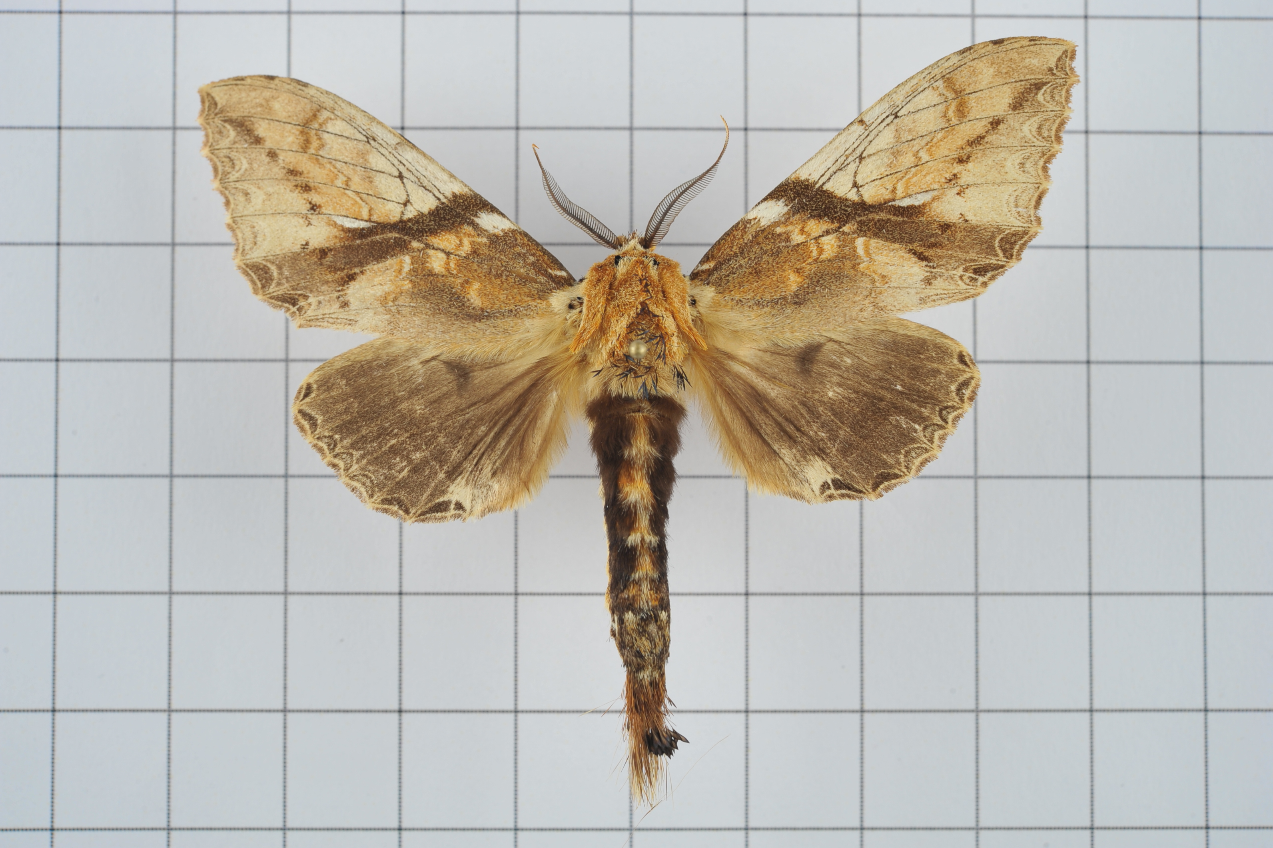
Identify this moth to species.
Dudusa nobilis
